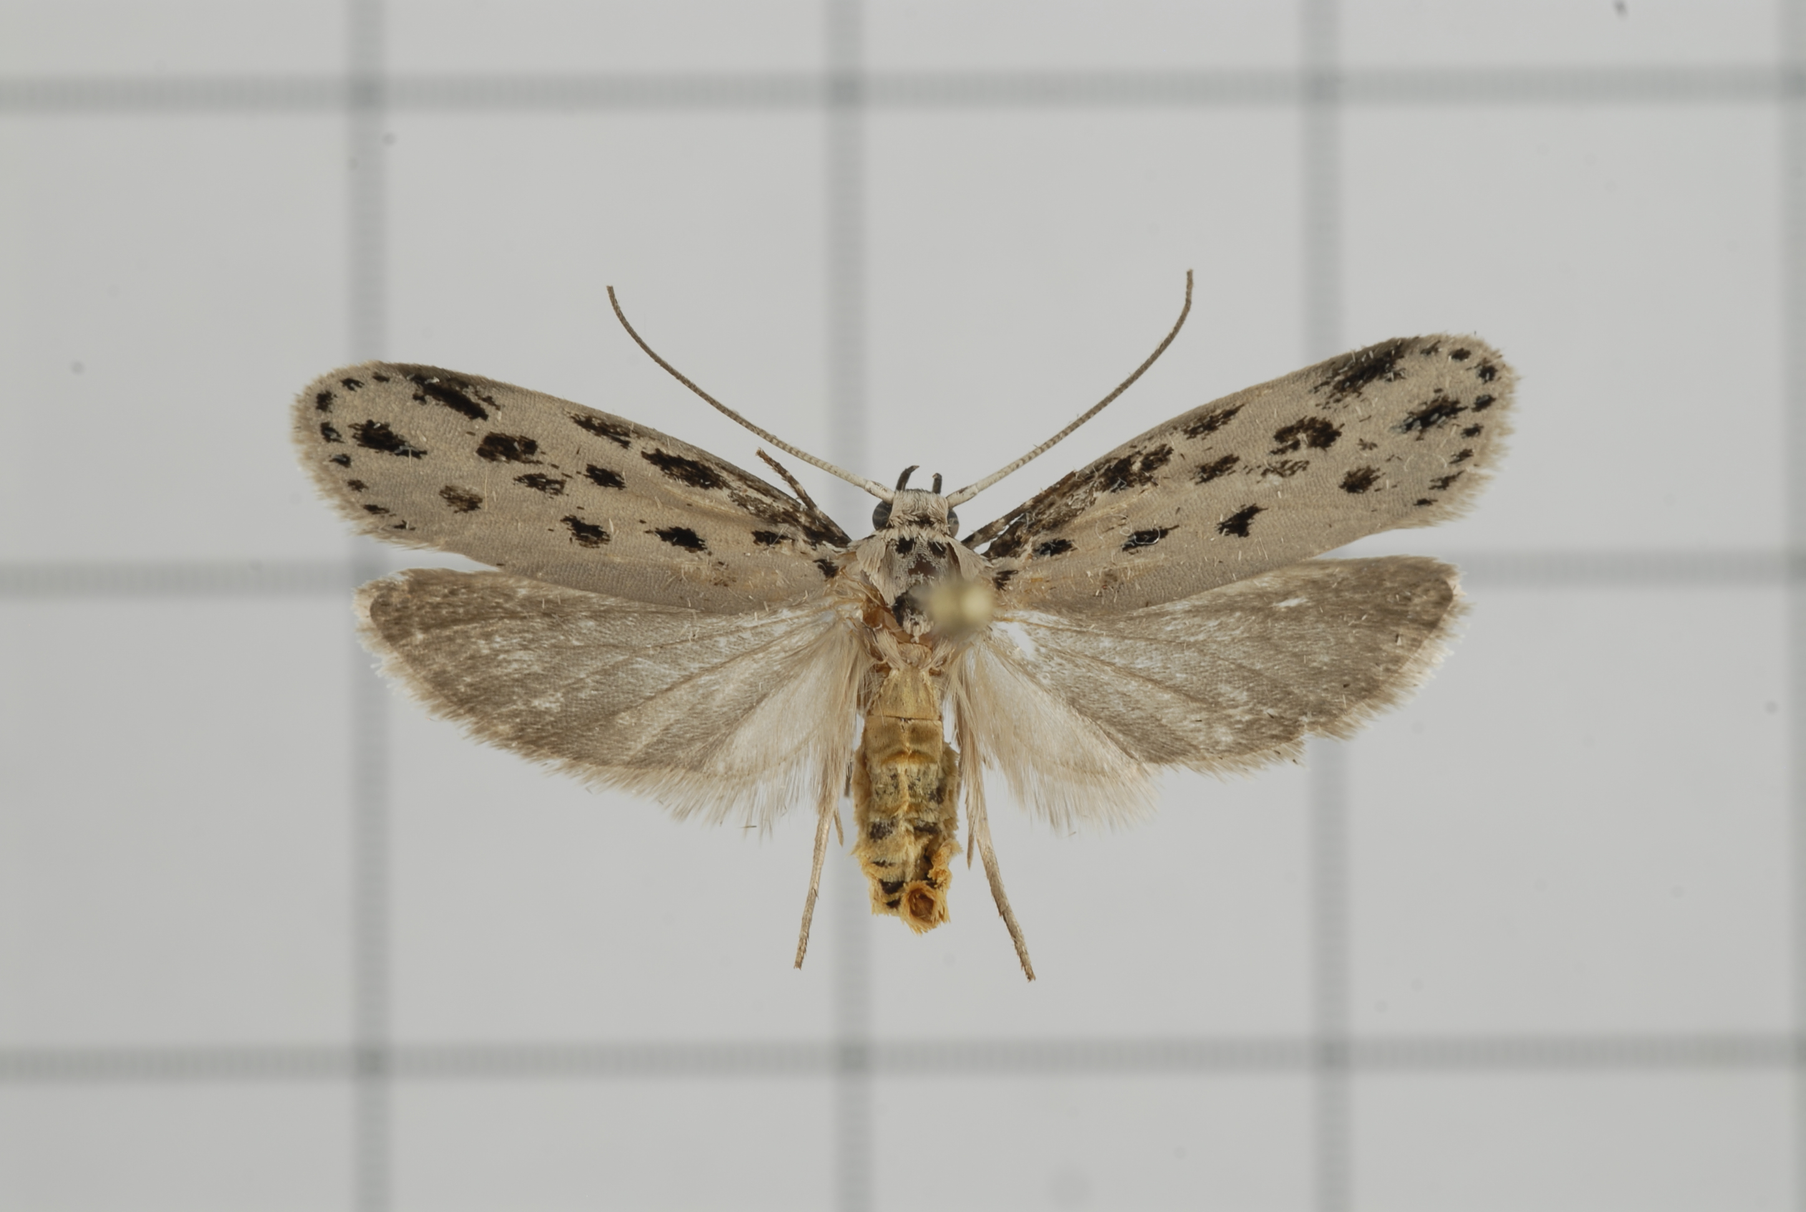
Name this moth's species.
Ethmia susa
